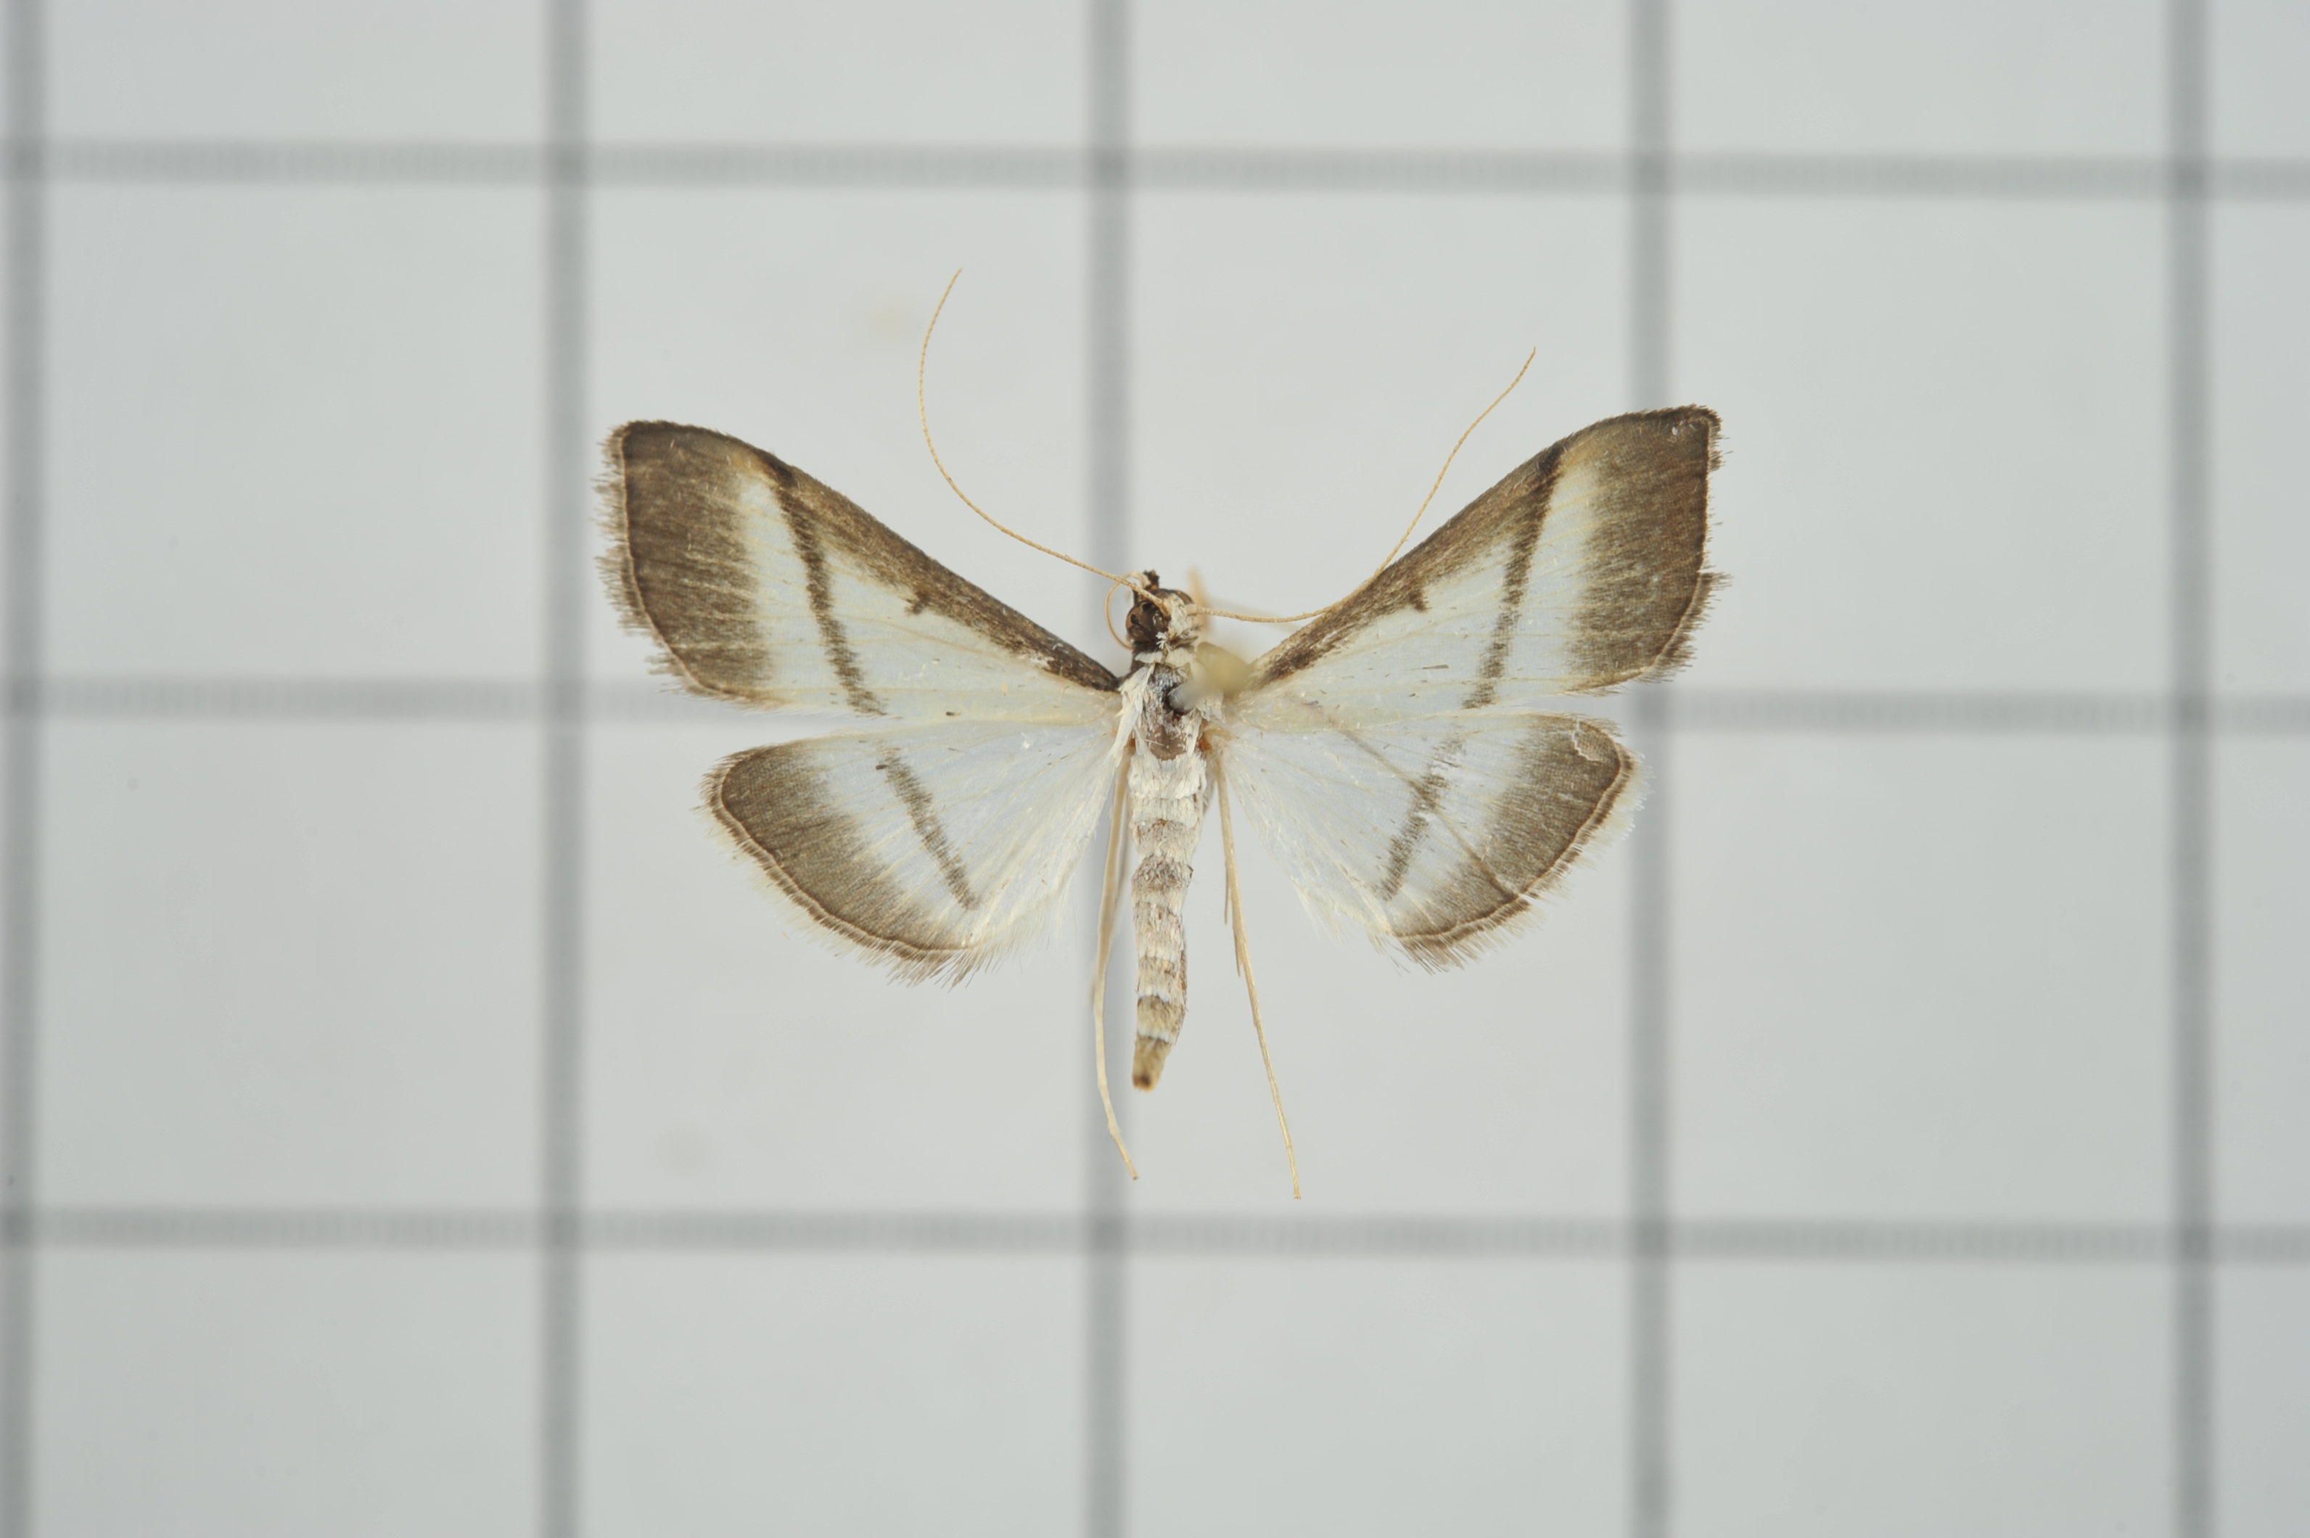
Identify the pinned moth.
Bradina diagonalis
